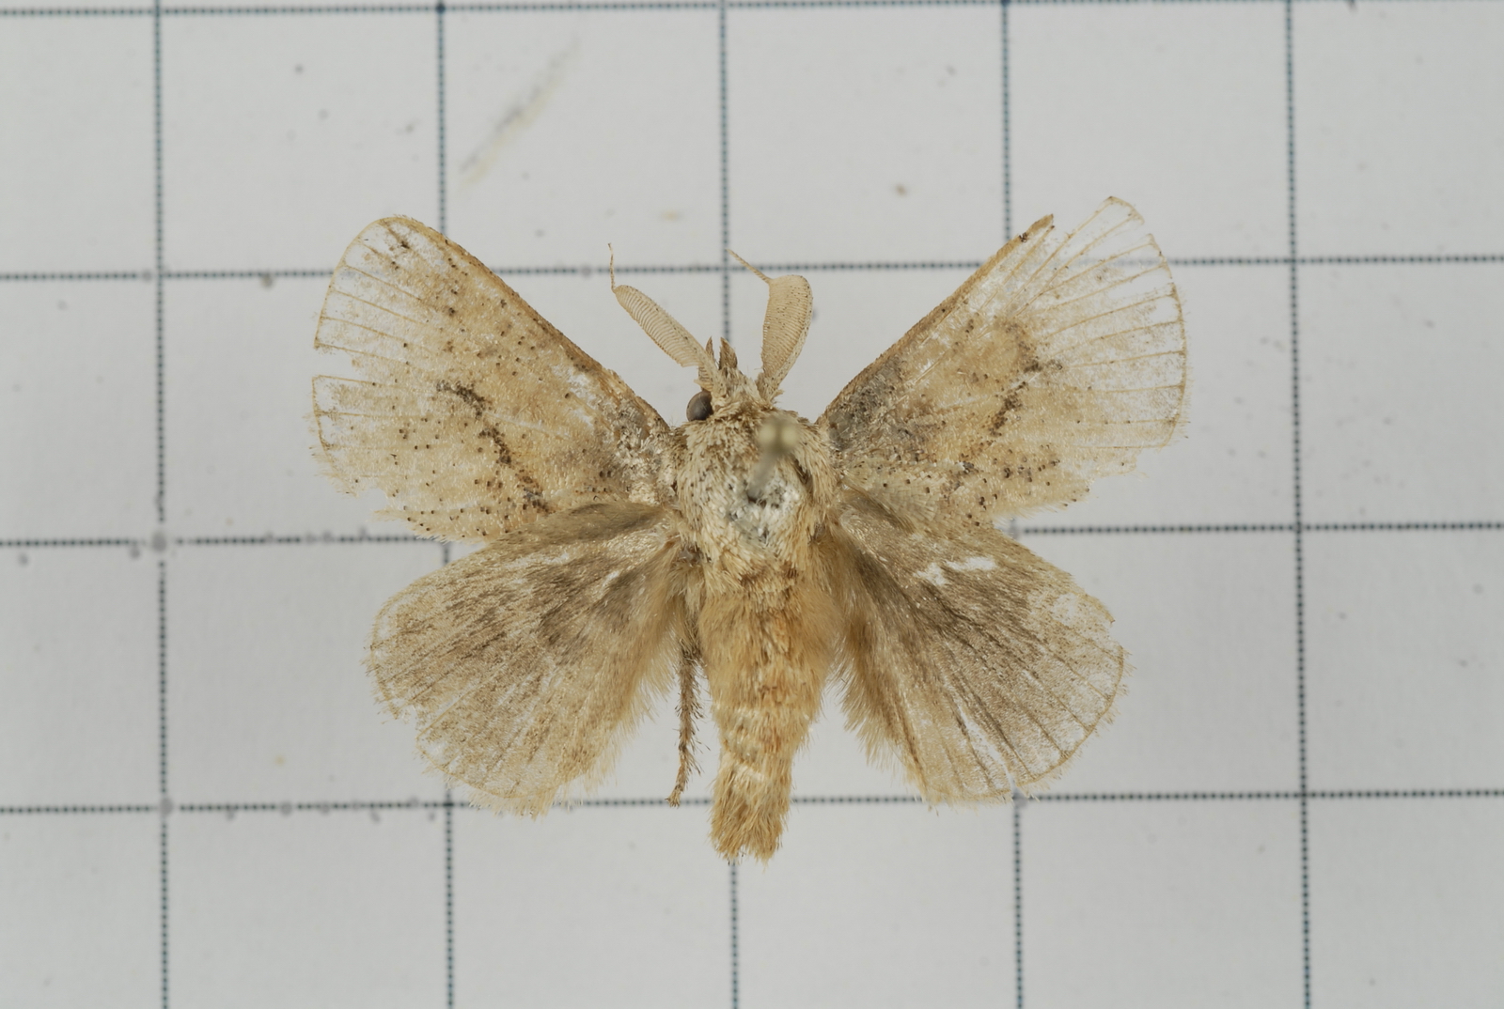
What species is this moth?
Susica sinensis
